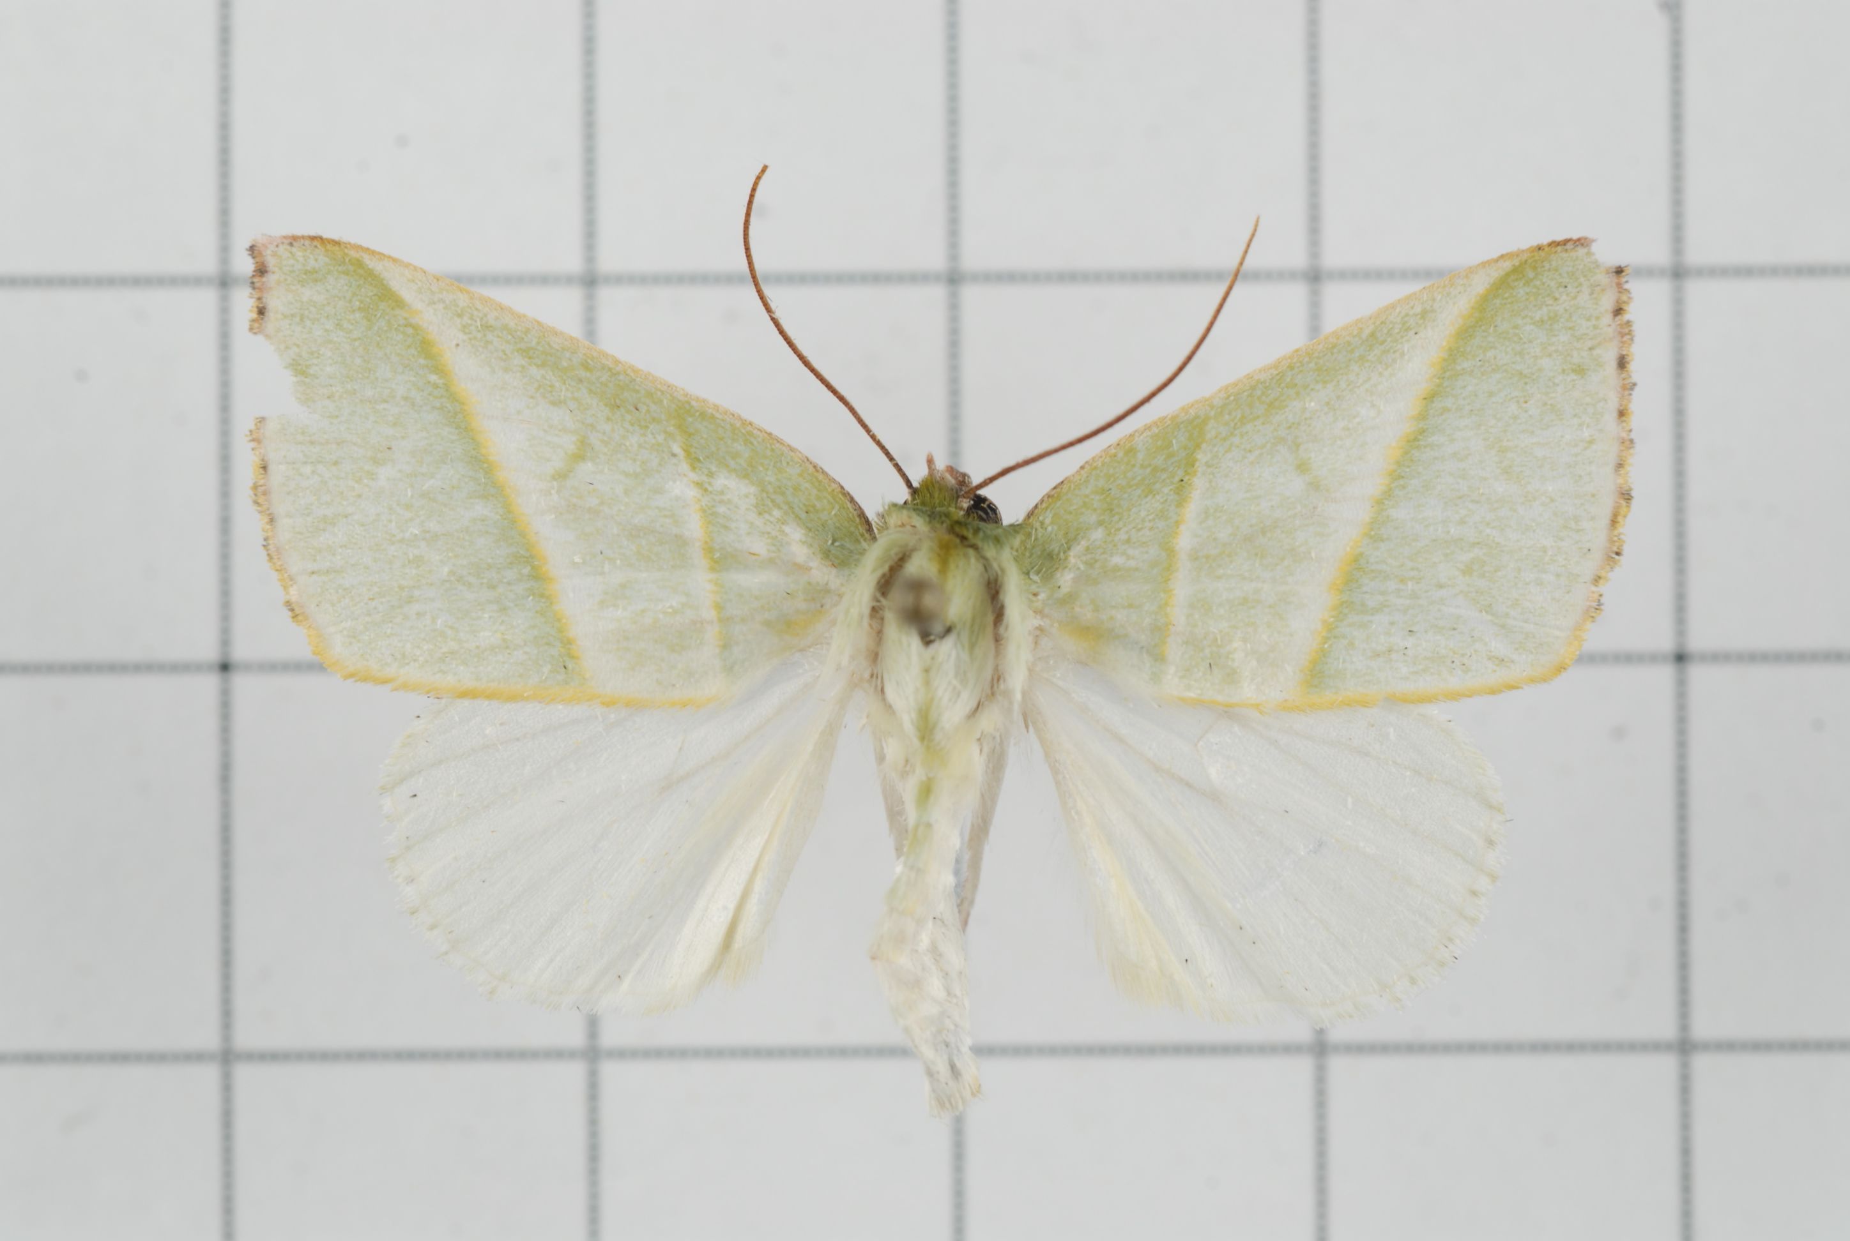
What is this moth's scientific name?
Hylophilodes tsukusensis
